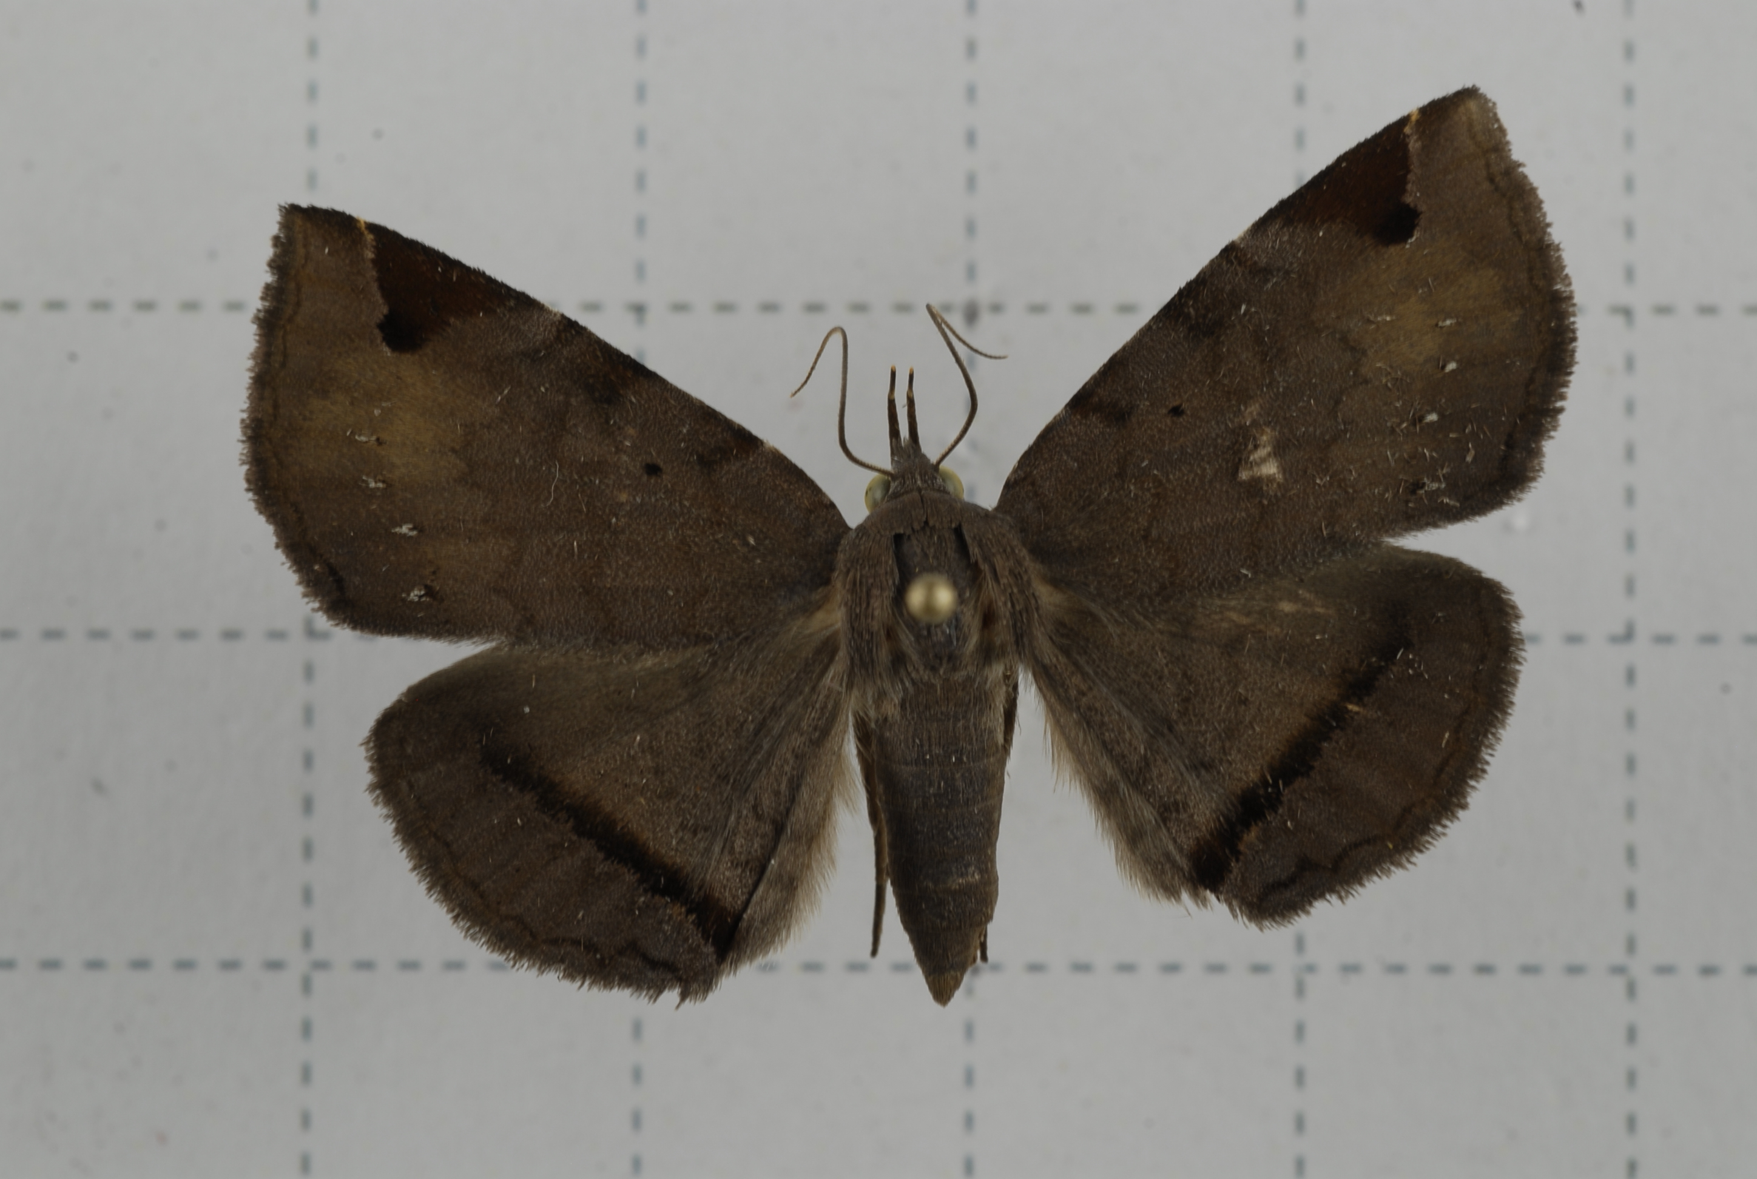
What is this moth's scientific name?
Mecodina subcostalis
